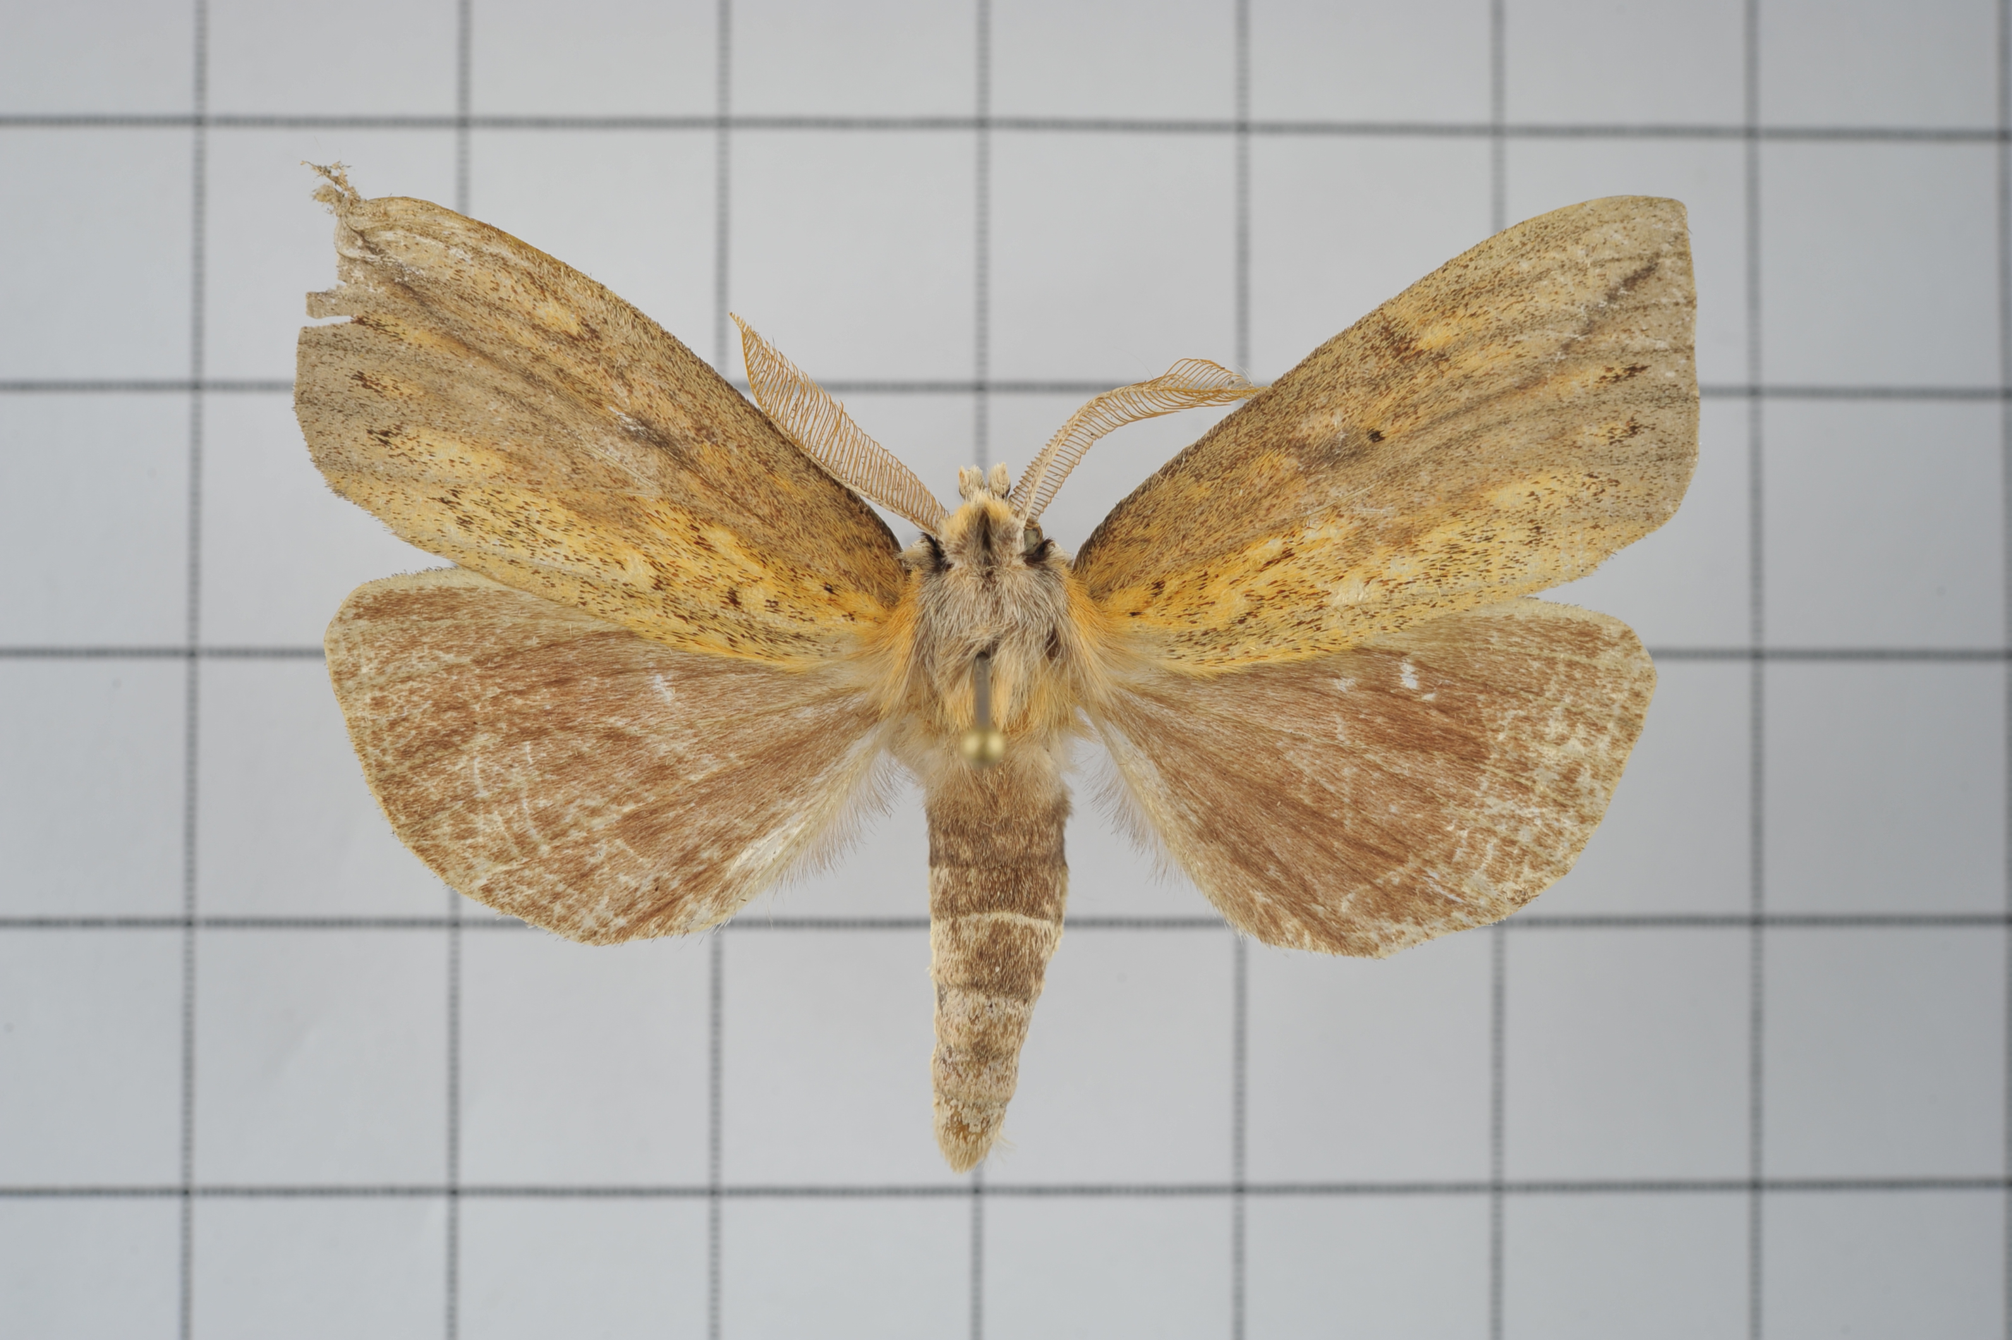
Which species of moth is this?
Periergos magna
